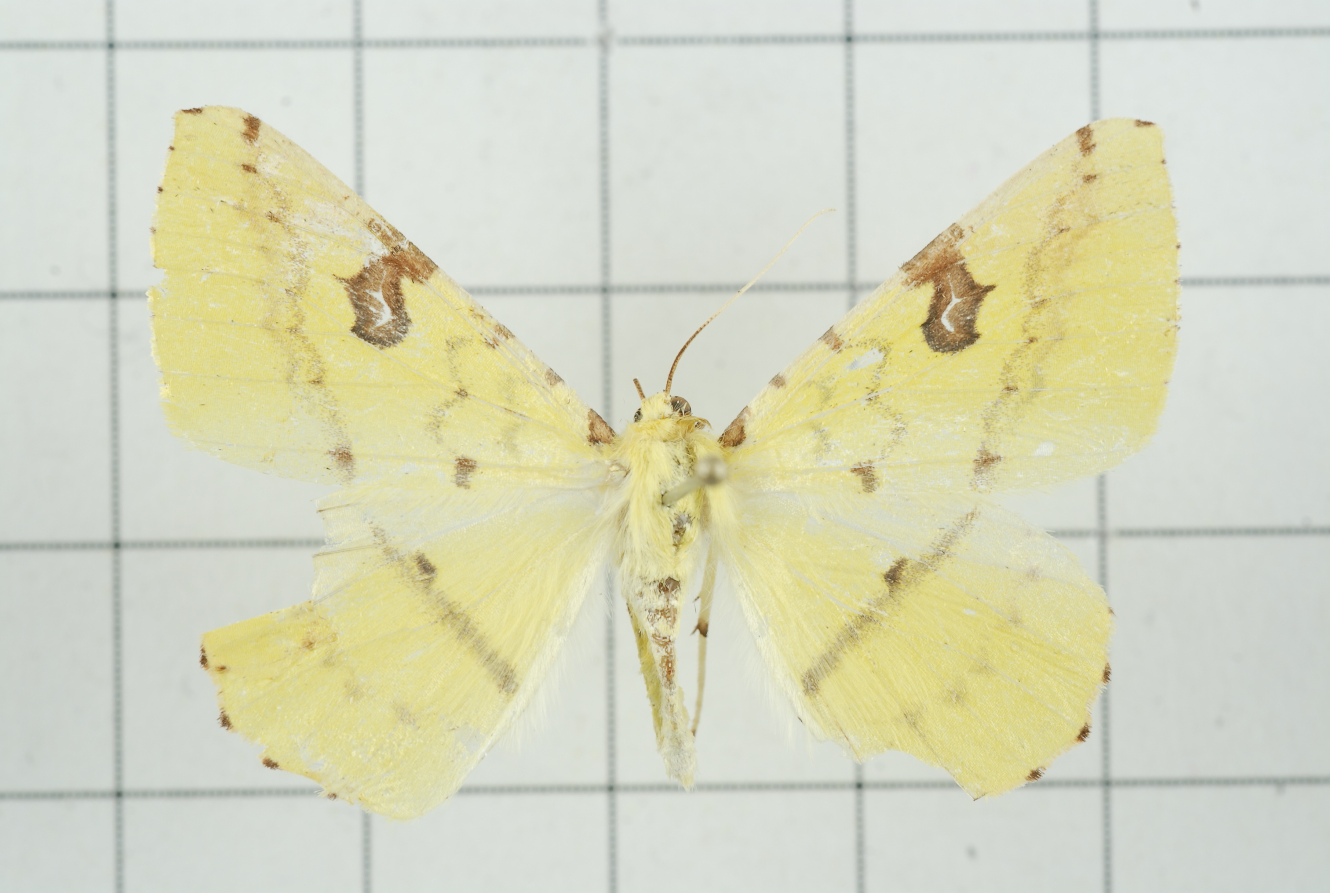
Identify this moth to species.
Opisthograptis punctilineata
